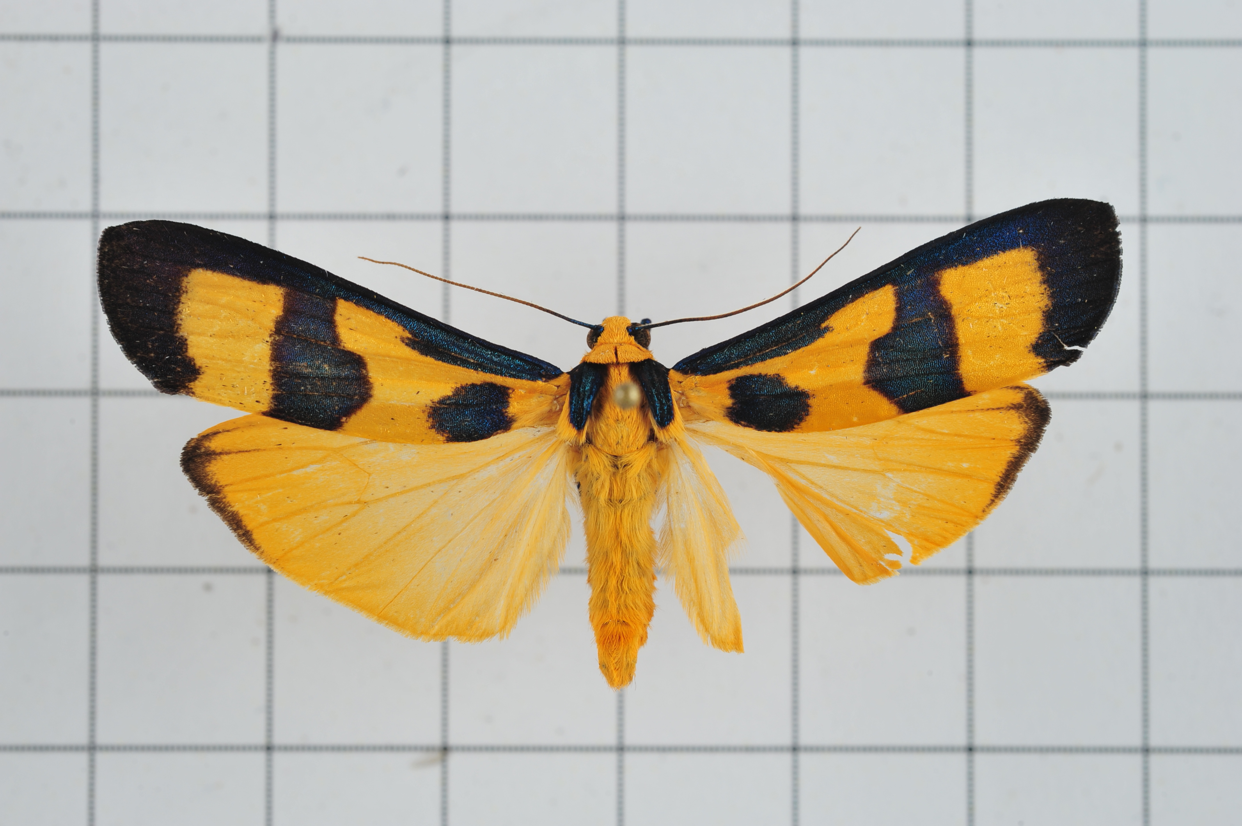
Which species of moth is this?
Chrysaeglia magnifica
